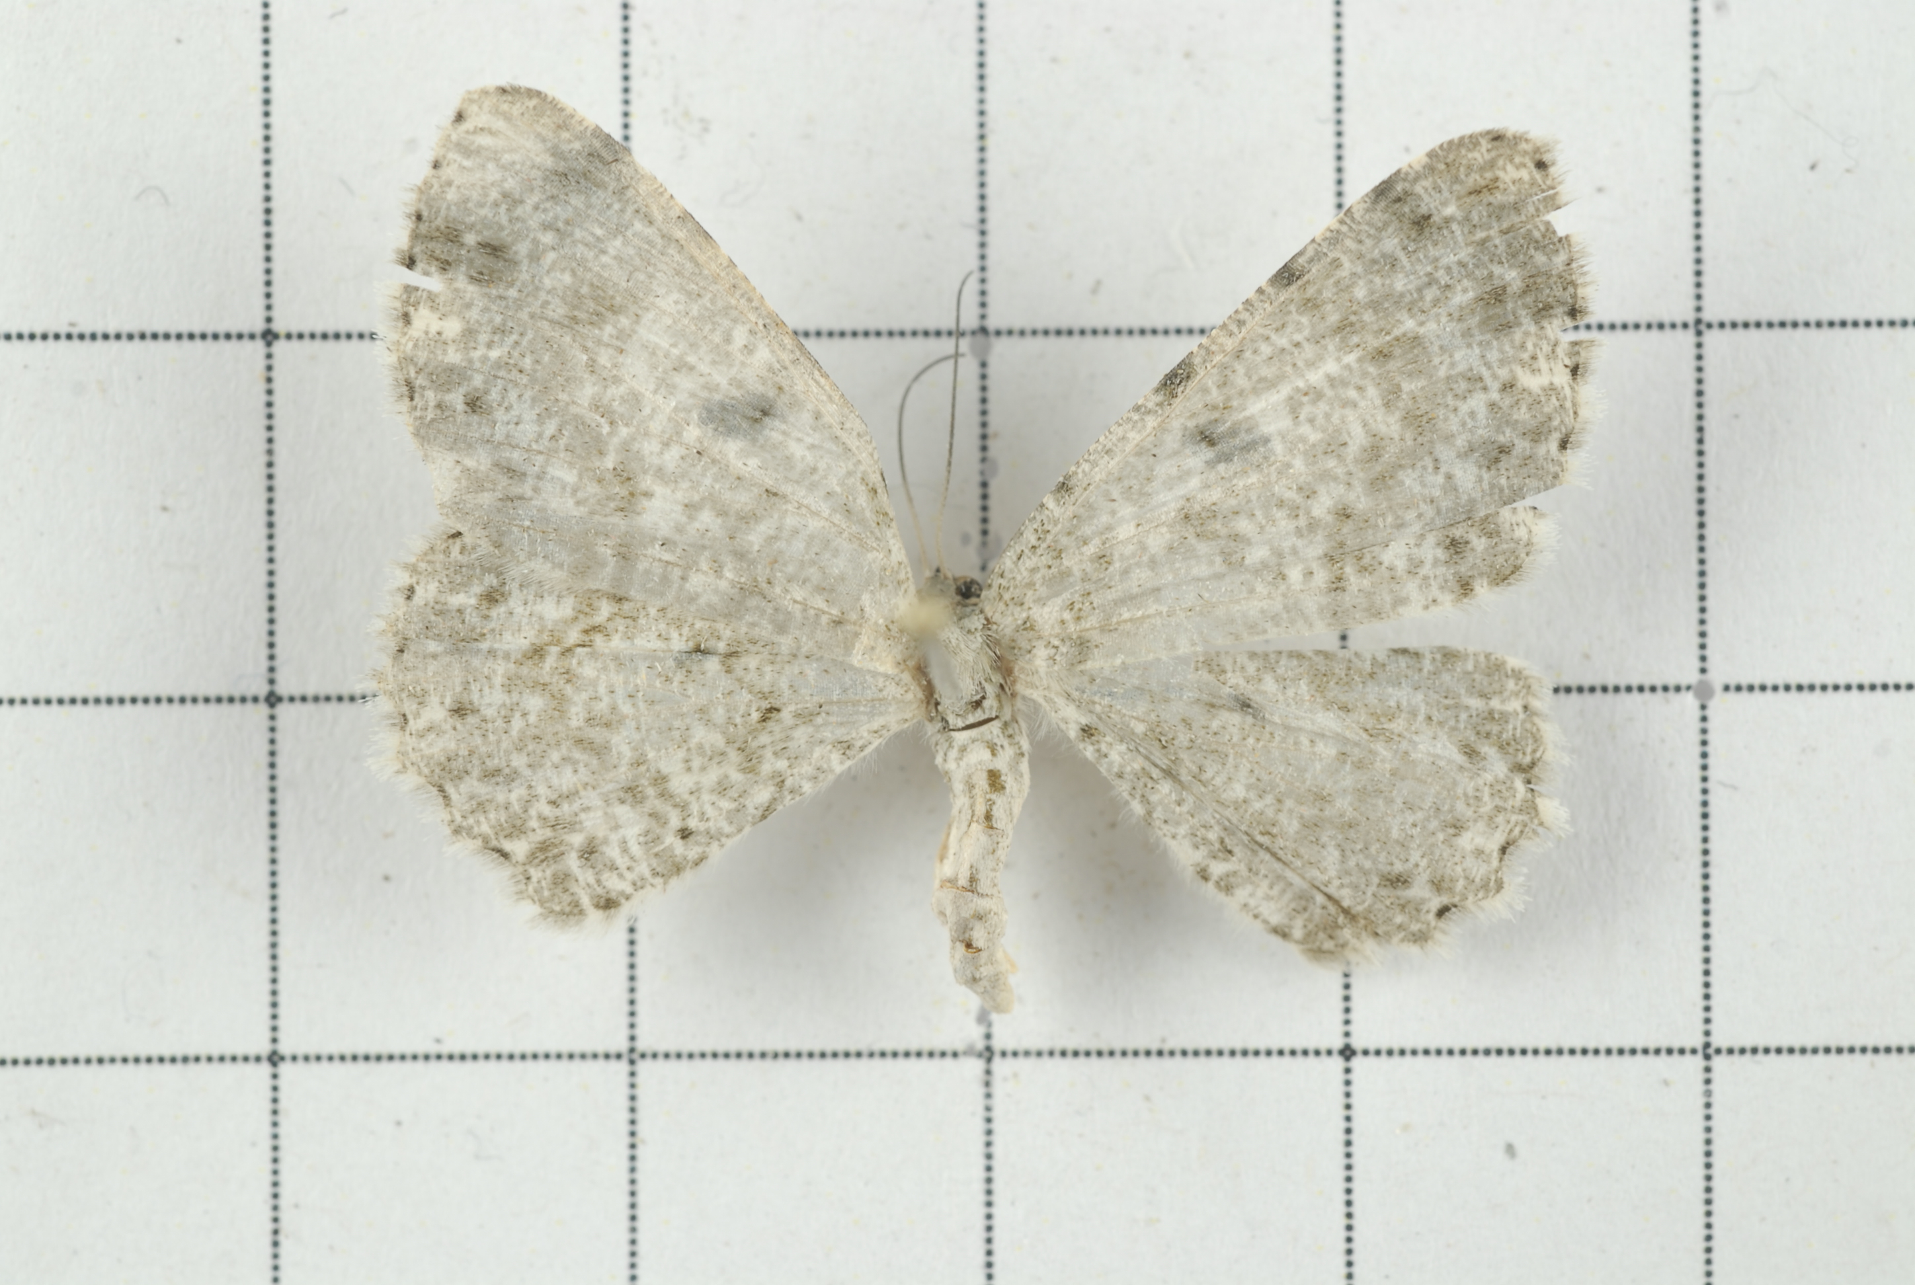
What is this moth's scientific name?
Catoria sublavaria
